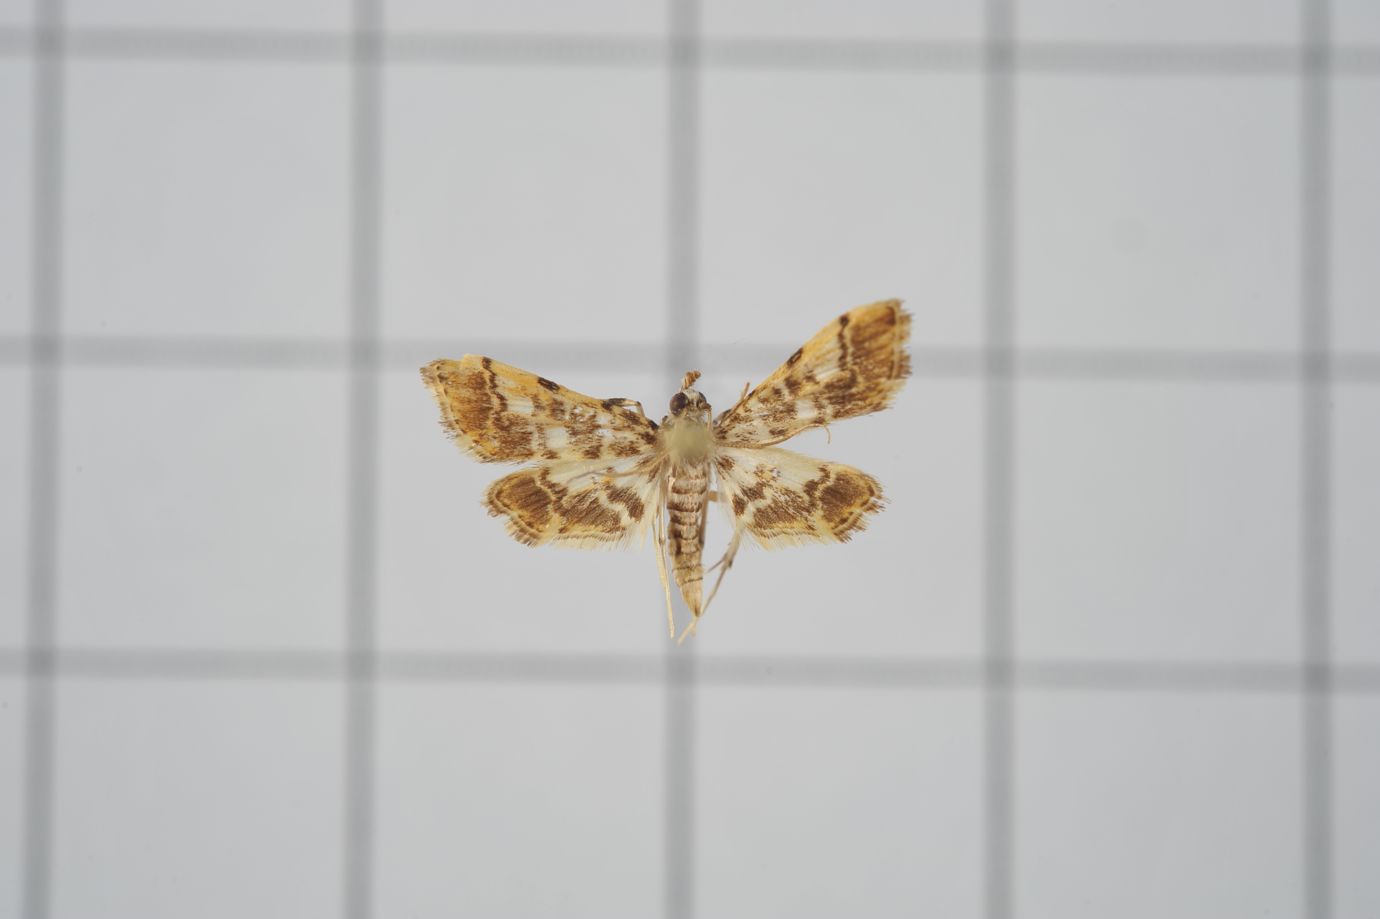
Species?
Lamprosema commixta
